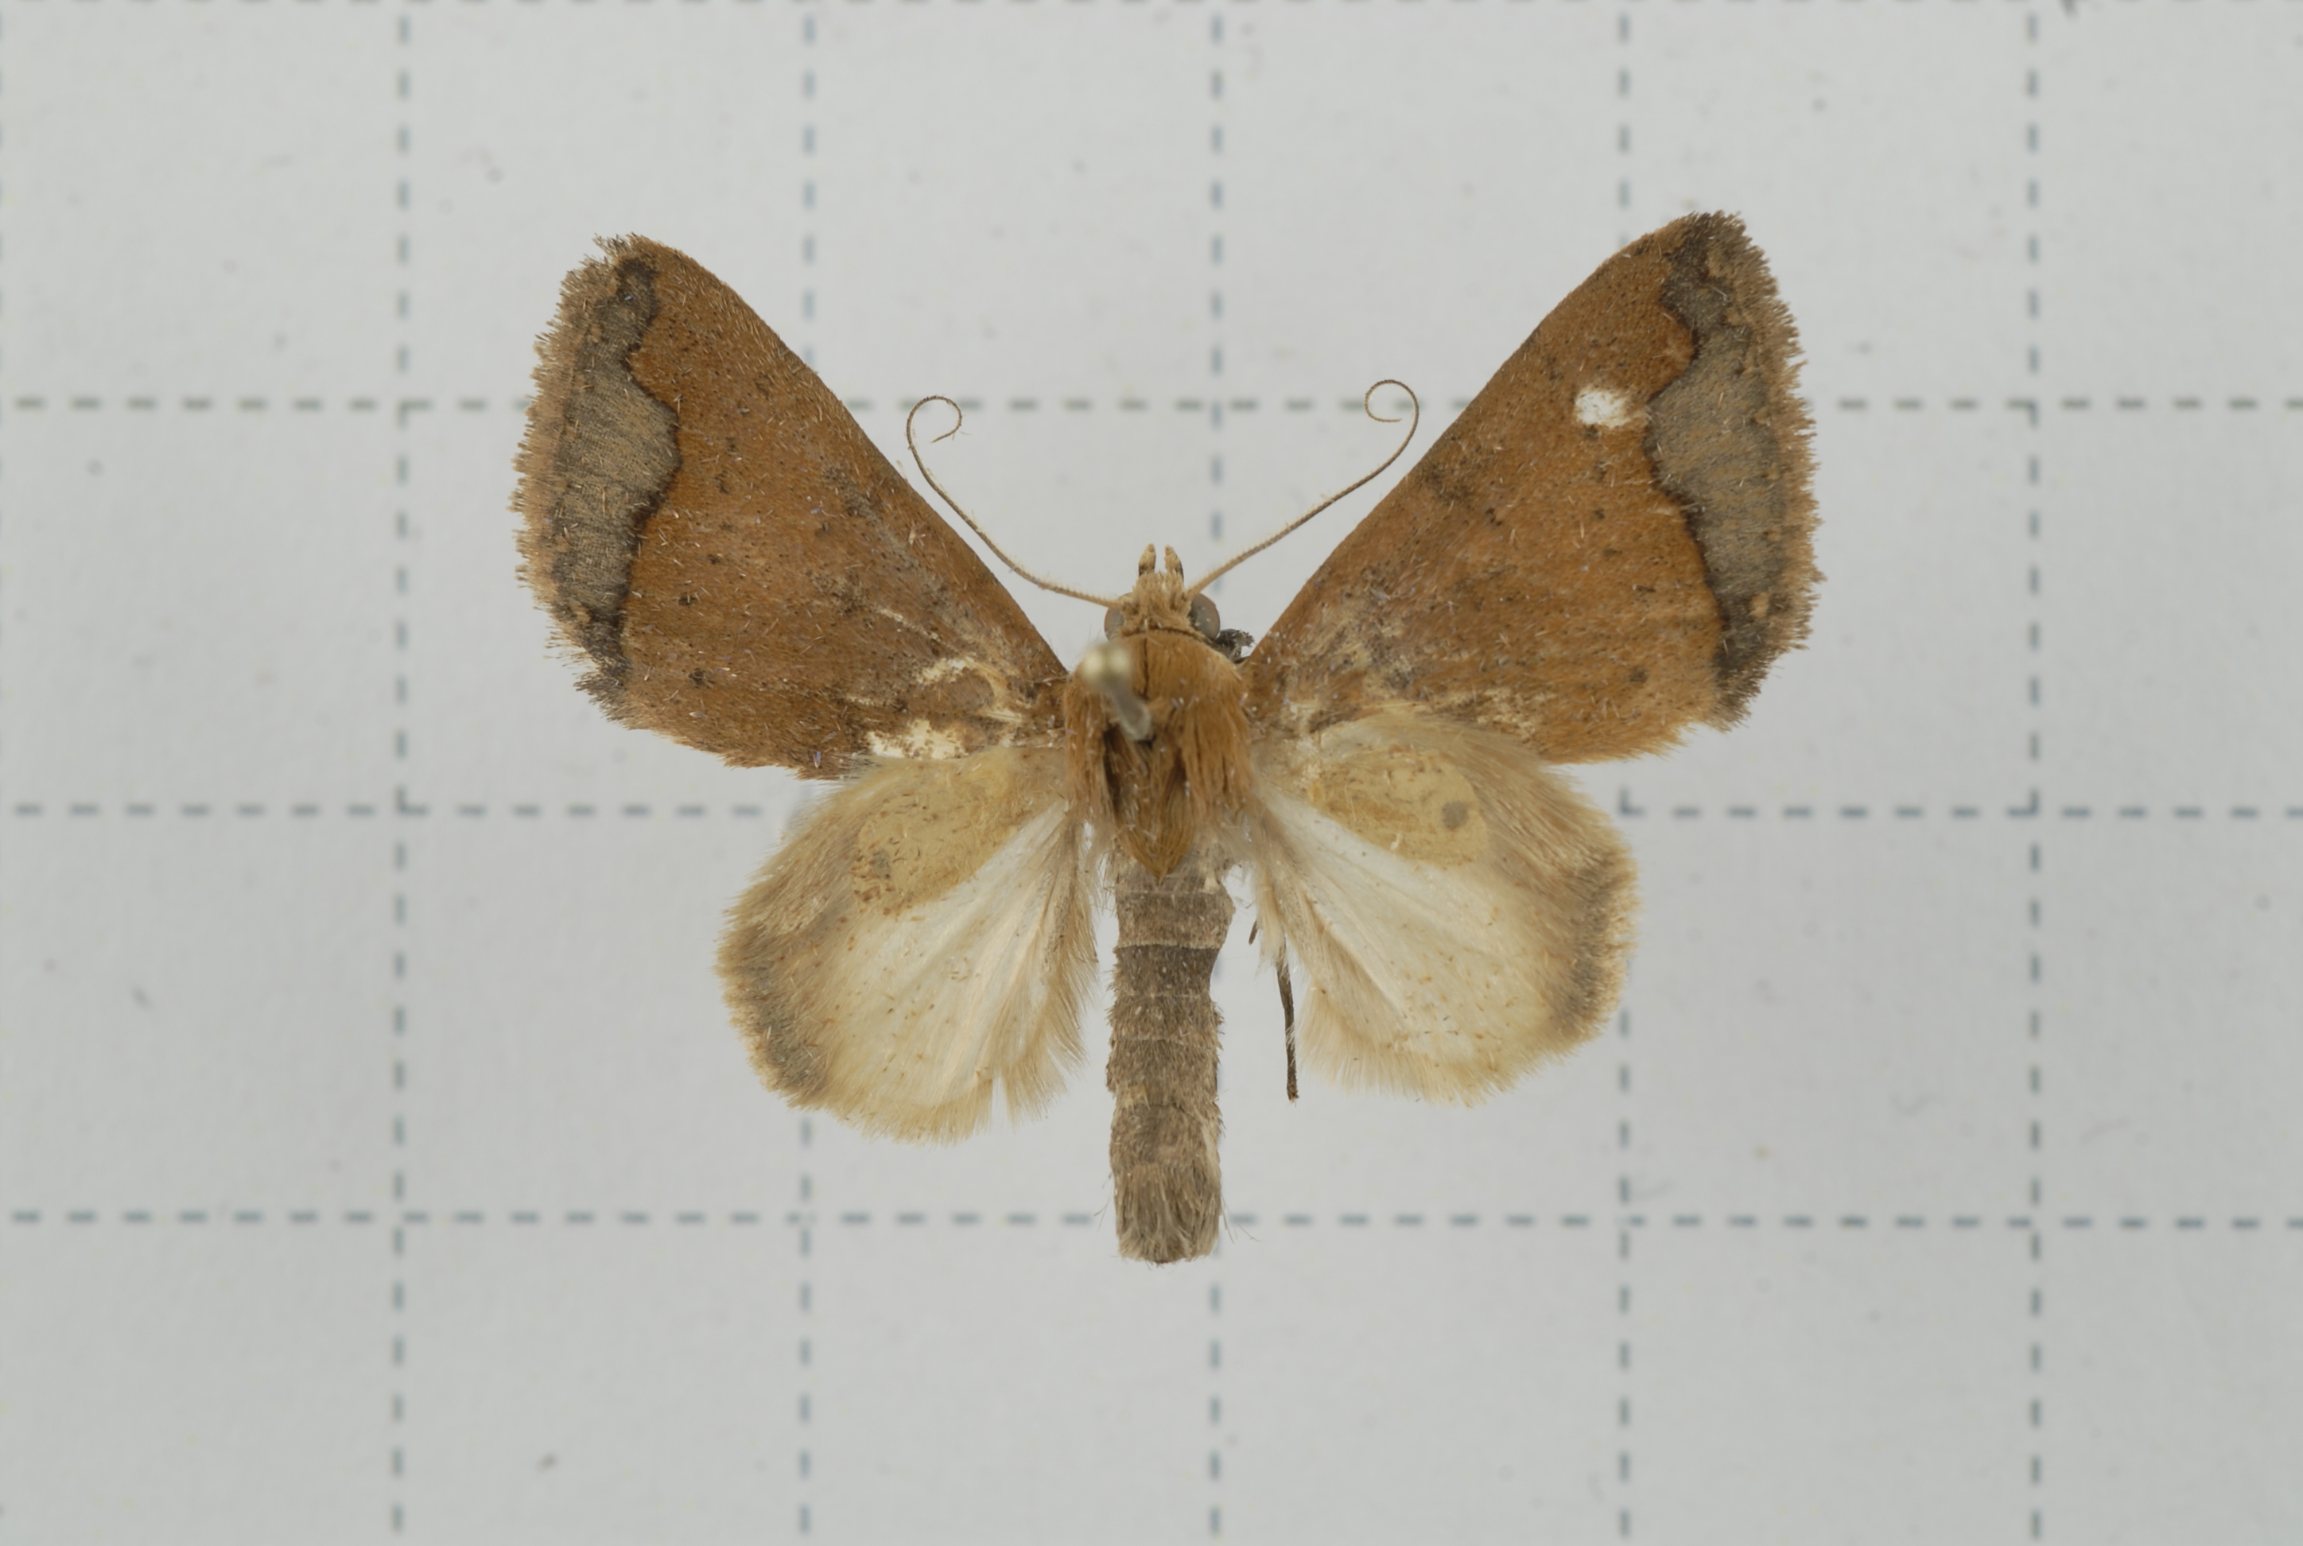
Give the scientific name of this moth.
Bocula diffisa
